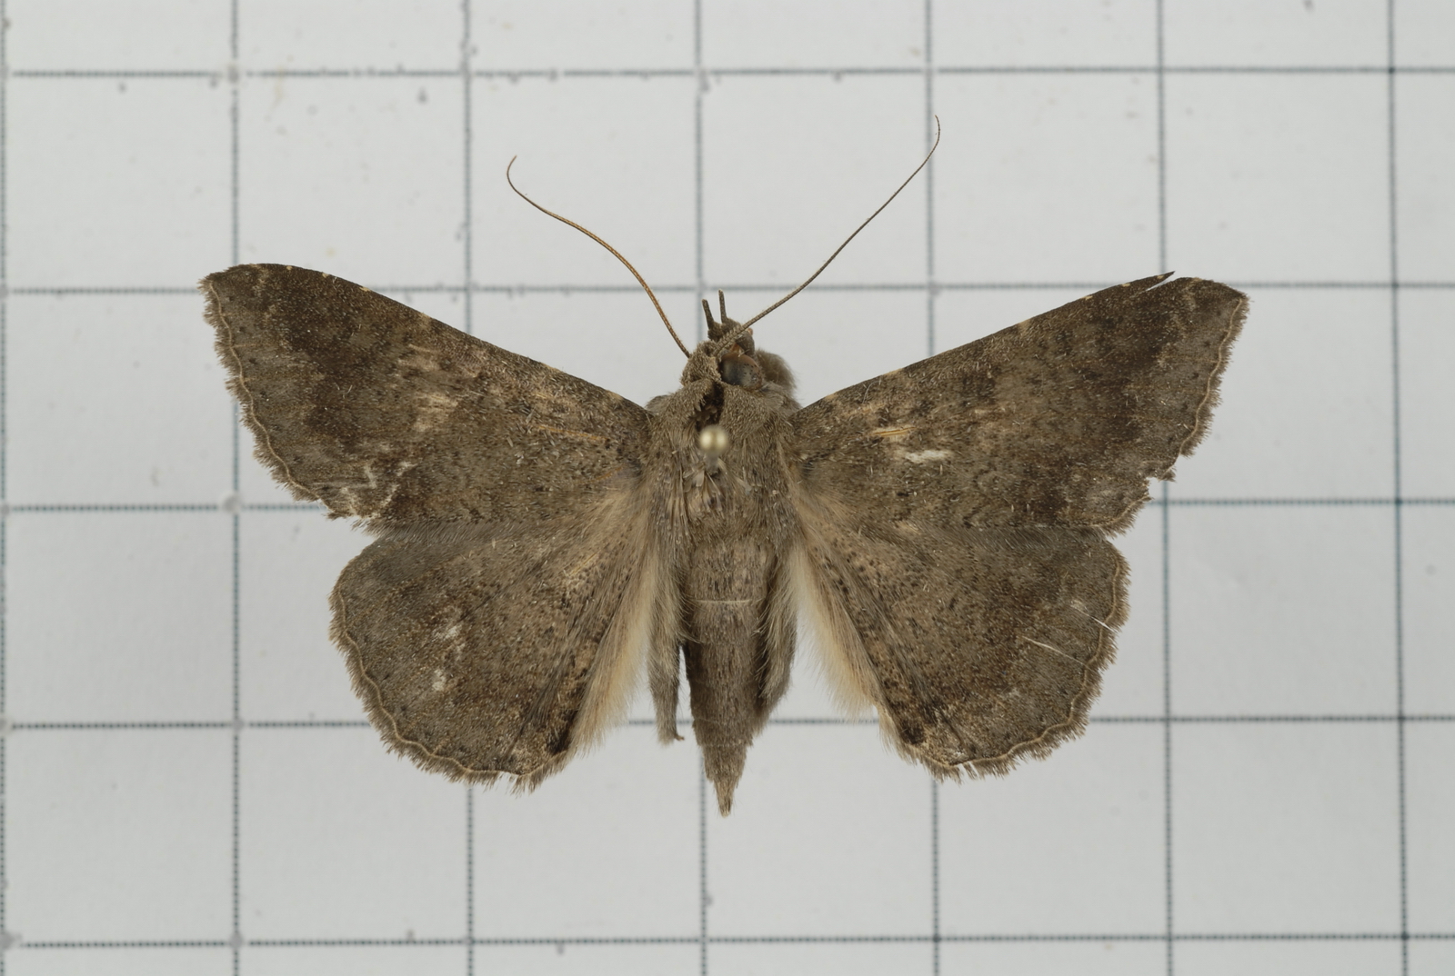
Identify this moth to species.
Ericeia pertendens
